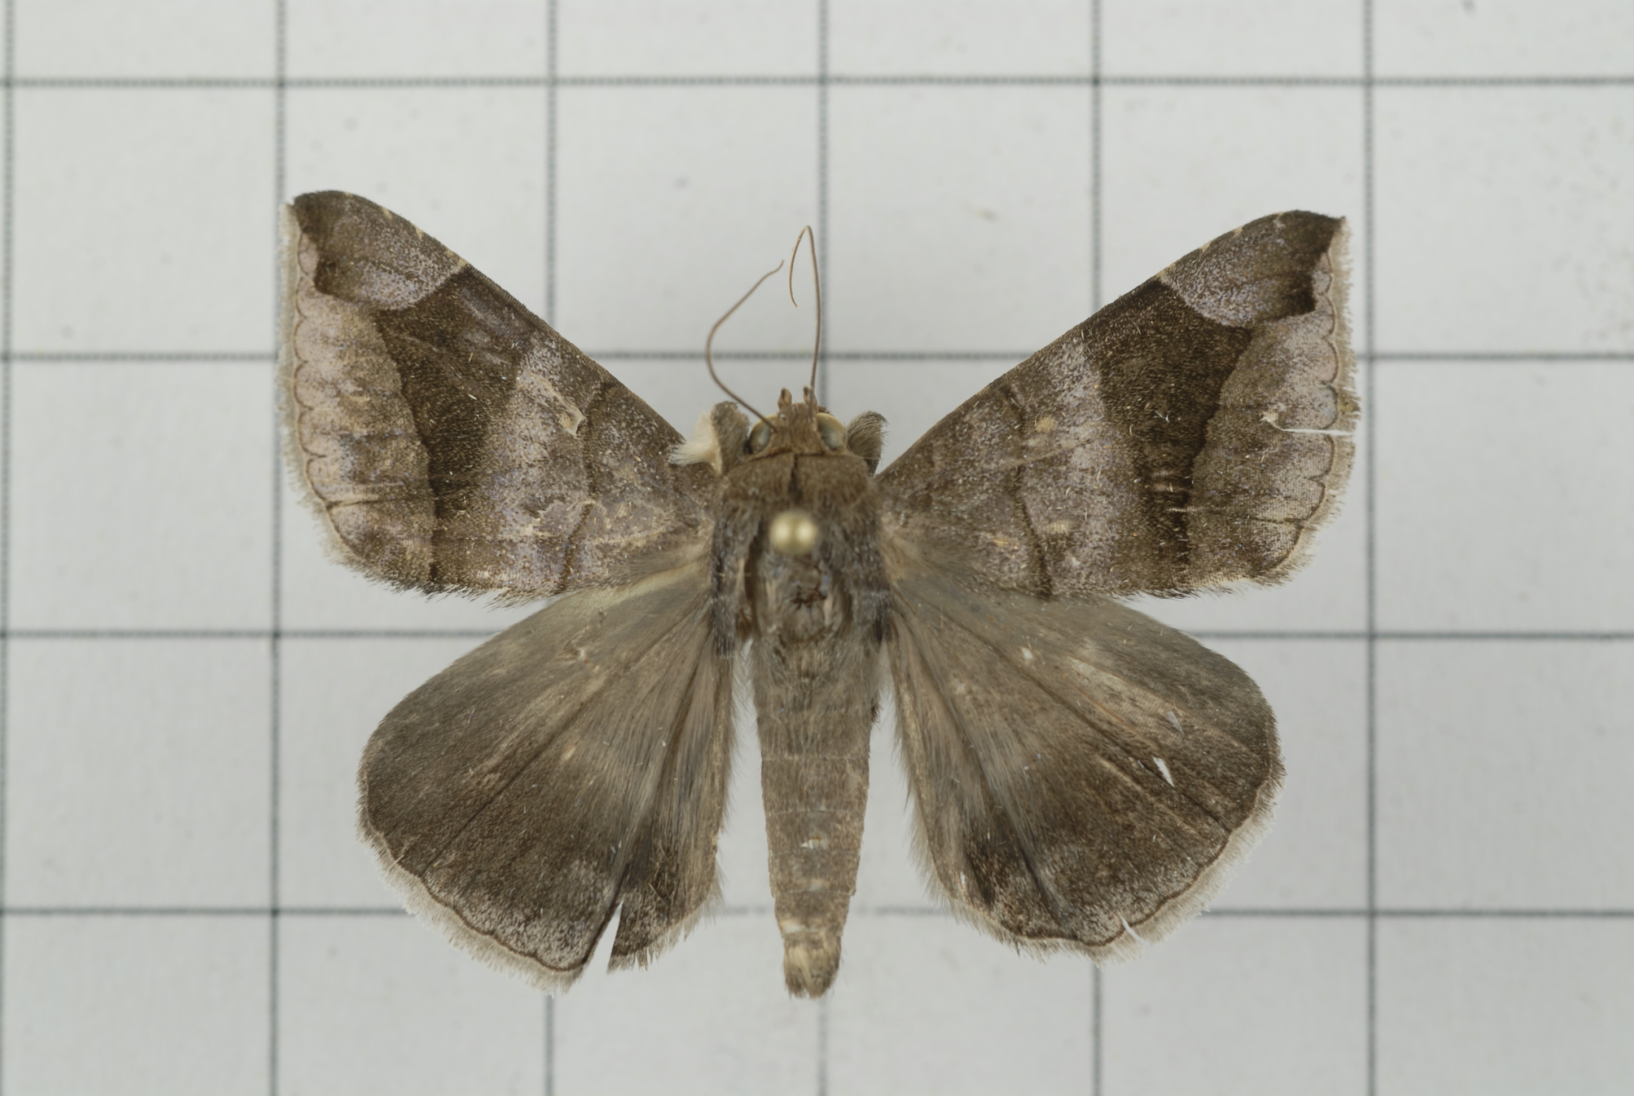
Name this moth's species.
Bastilla amygdalis
